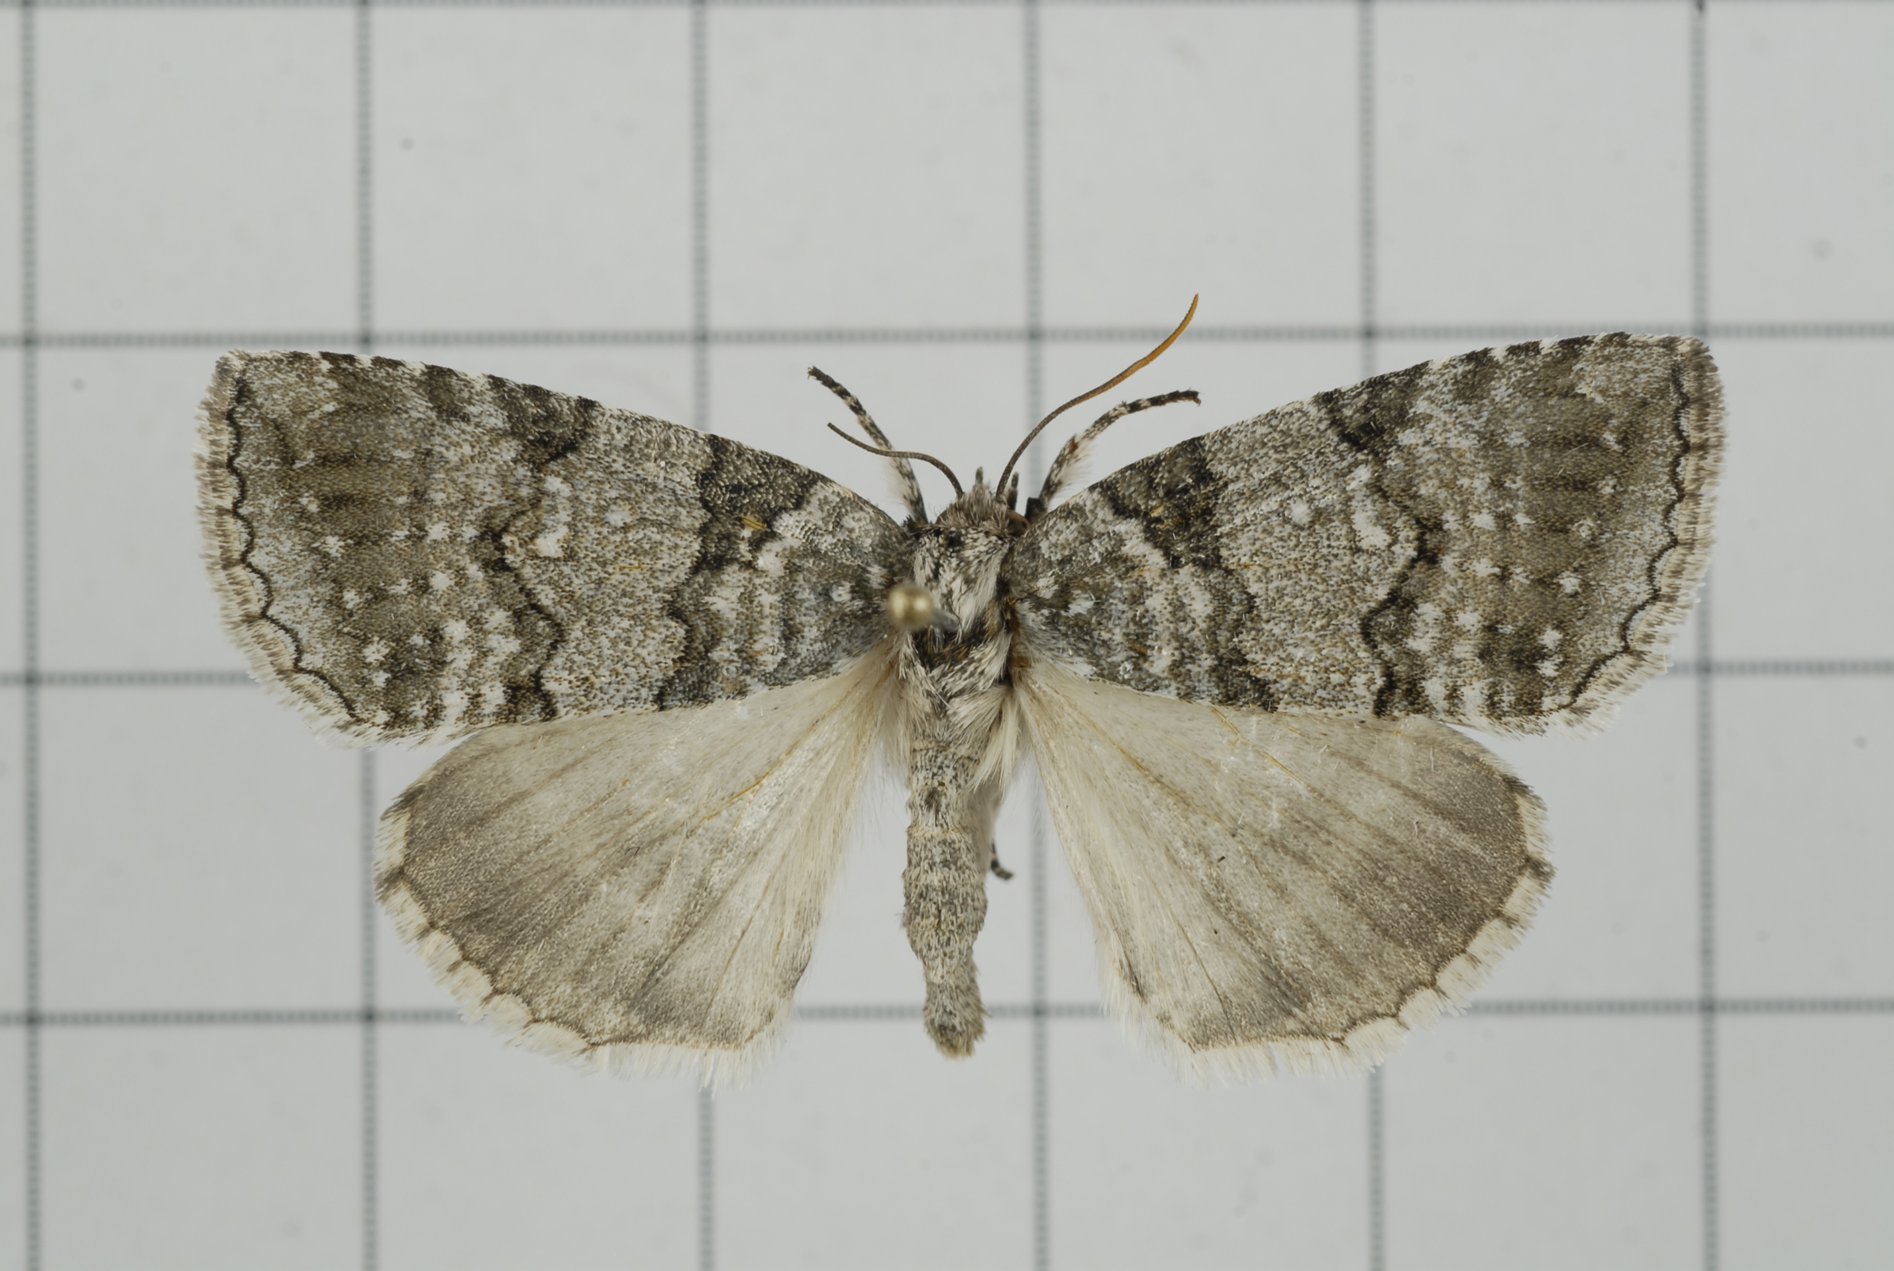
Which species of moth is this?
Parapsestis tomponis tomponis
